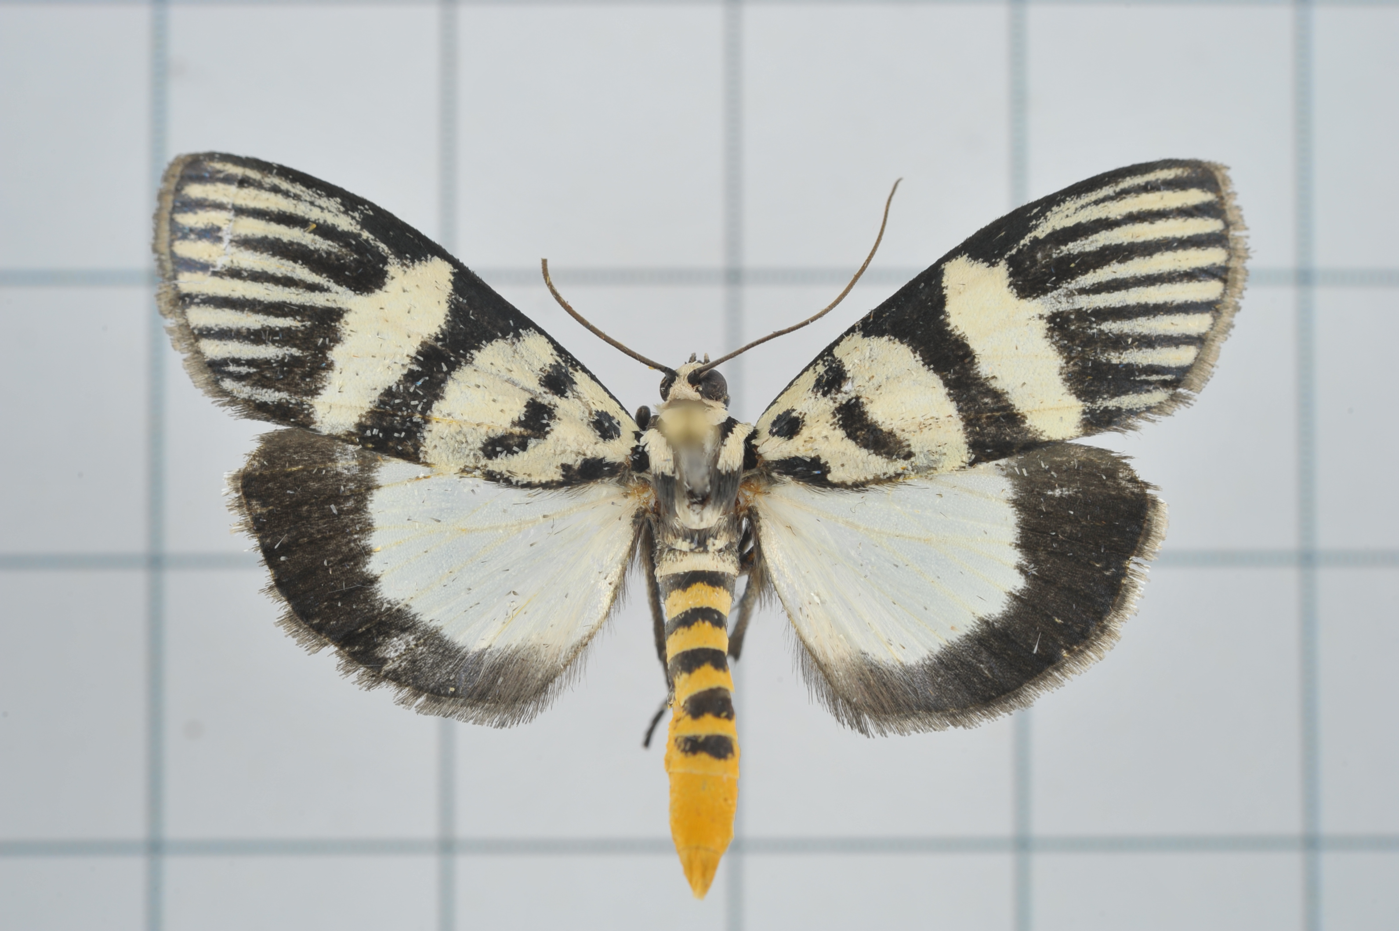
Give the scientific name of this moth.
Heortia vitessoides
